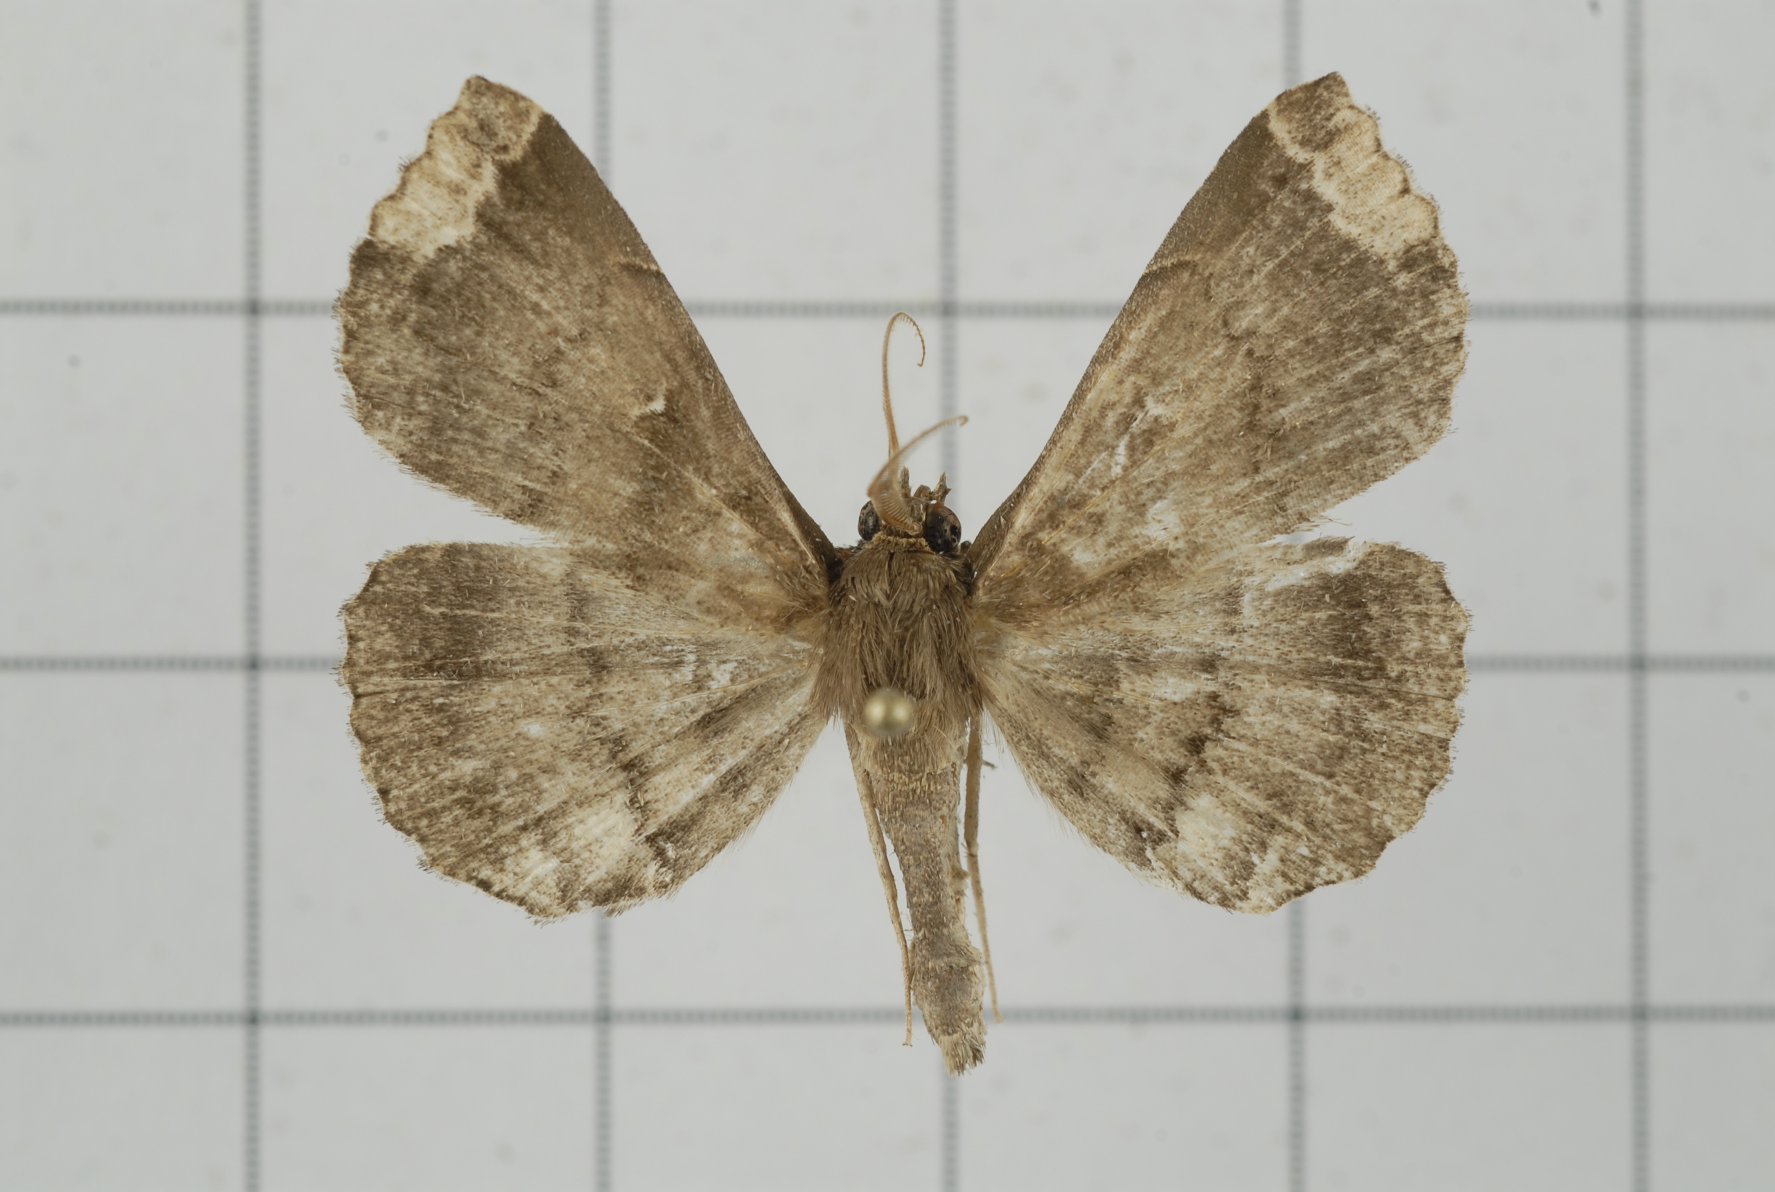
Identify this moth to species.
Adrapsa quadrilinealis
